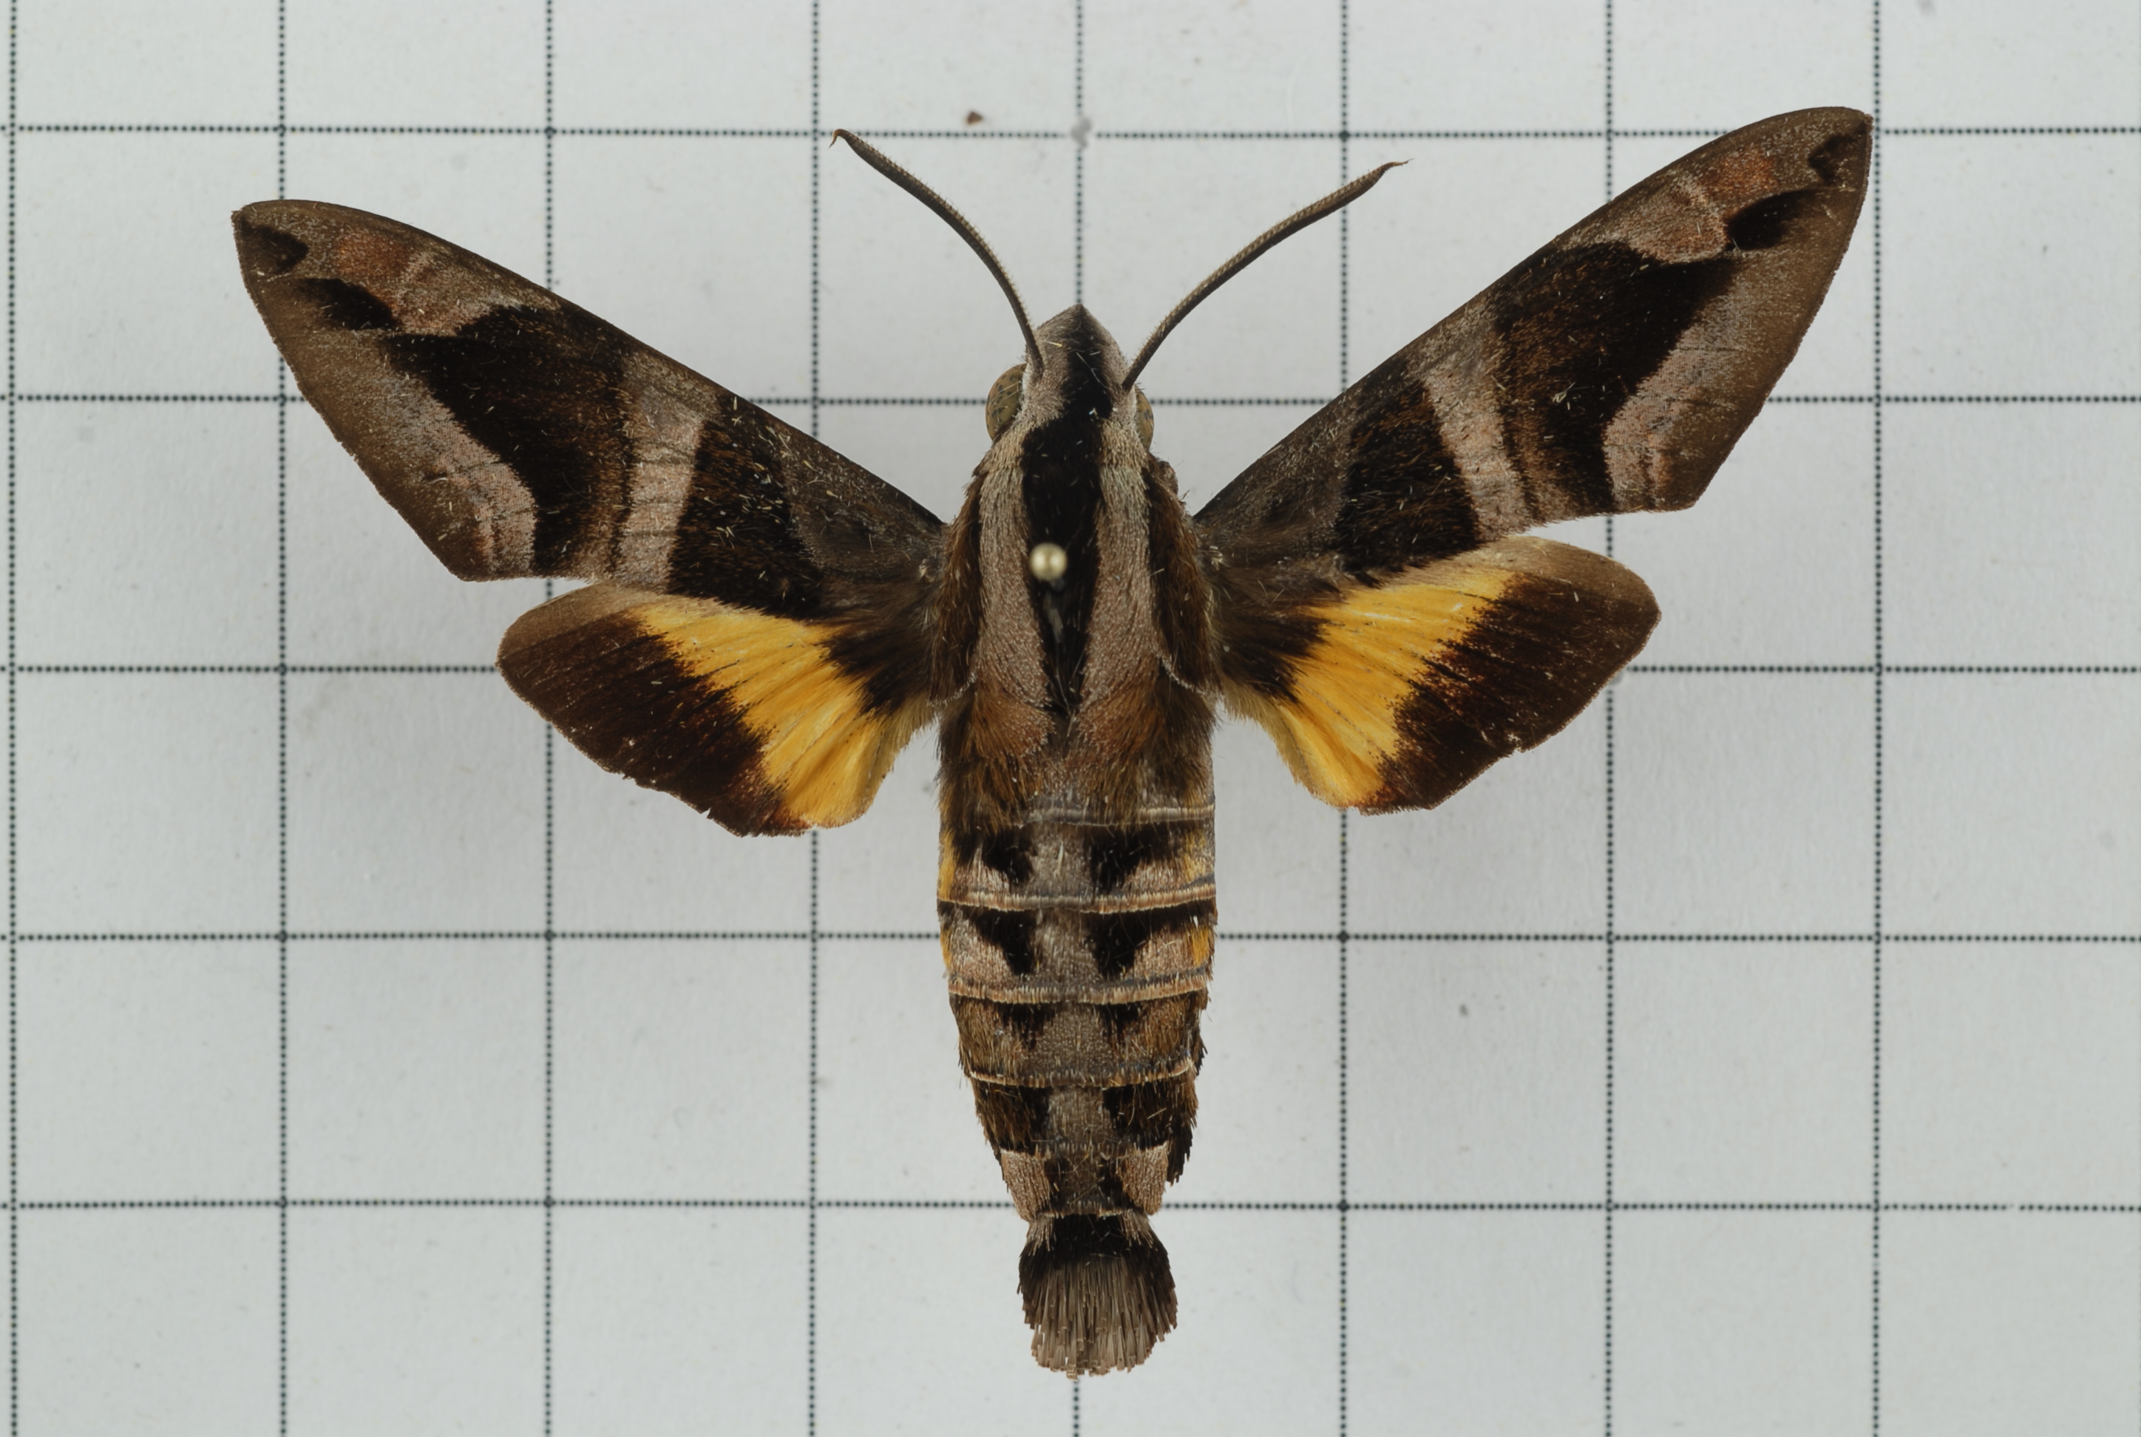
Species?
Macroglossum mitchellii imperator
